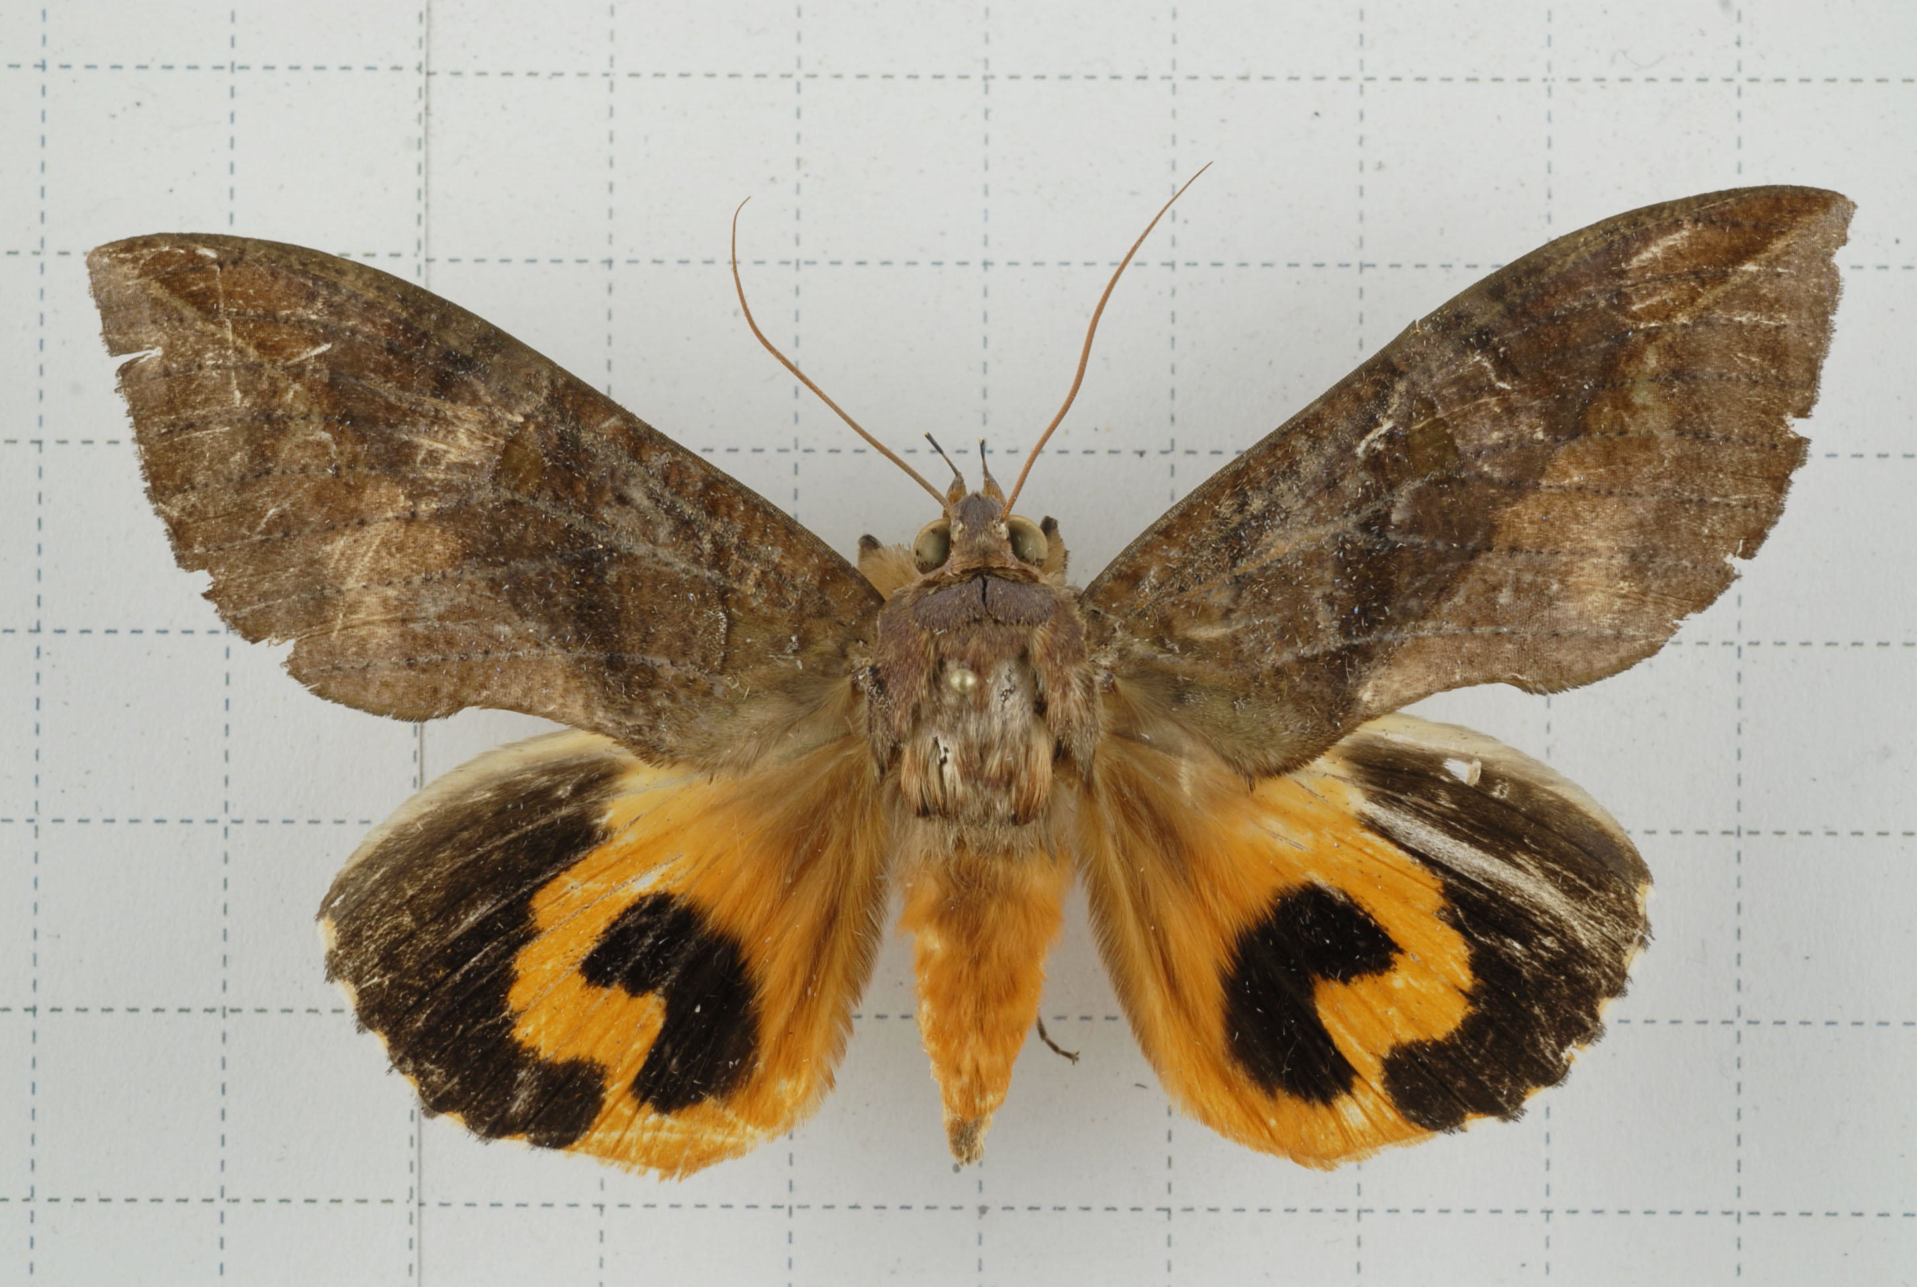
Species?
Eudocima phalonia
